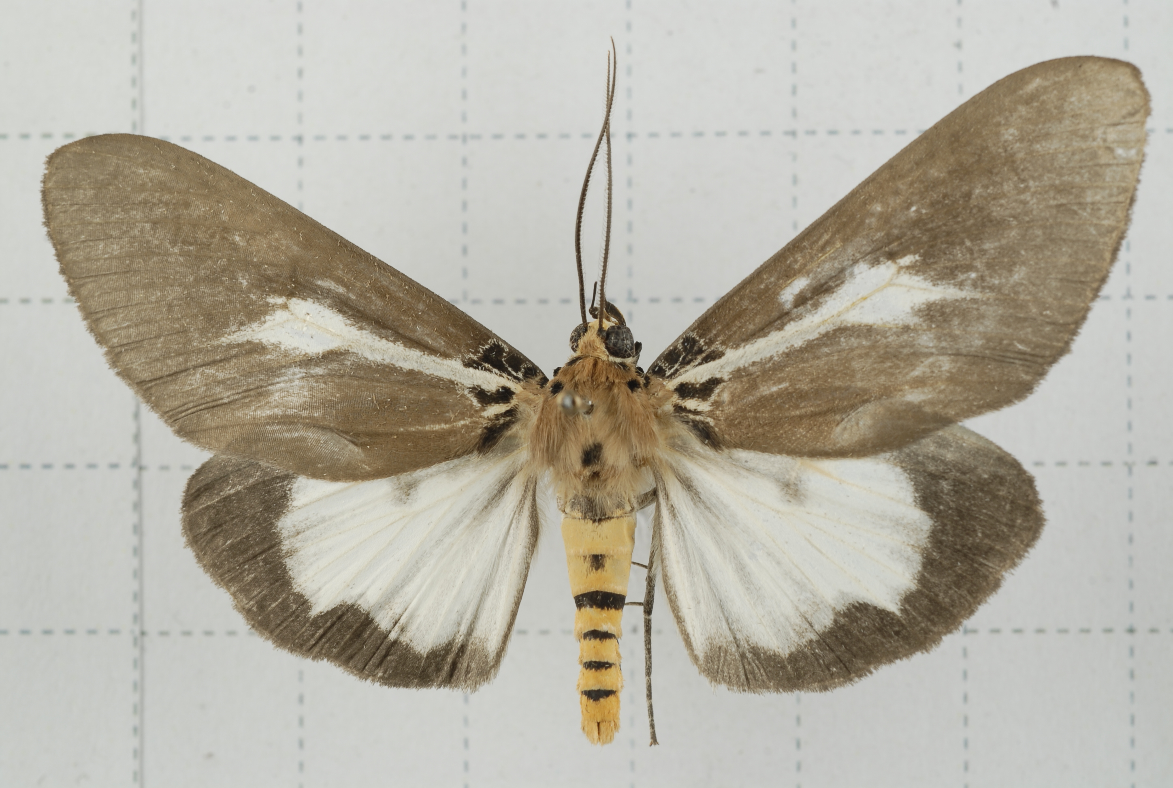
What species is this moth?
Asota heliconia zebrina
